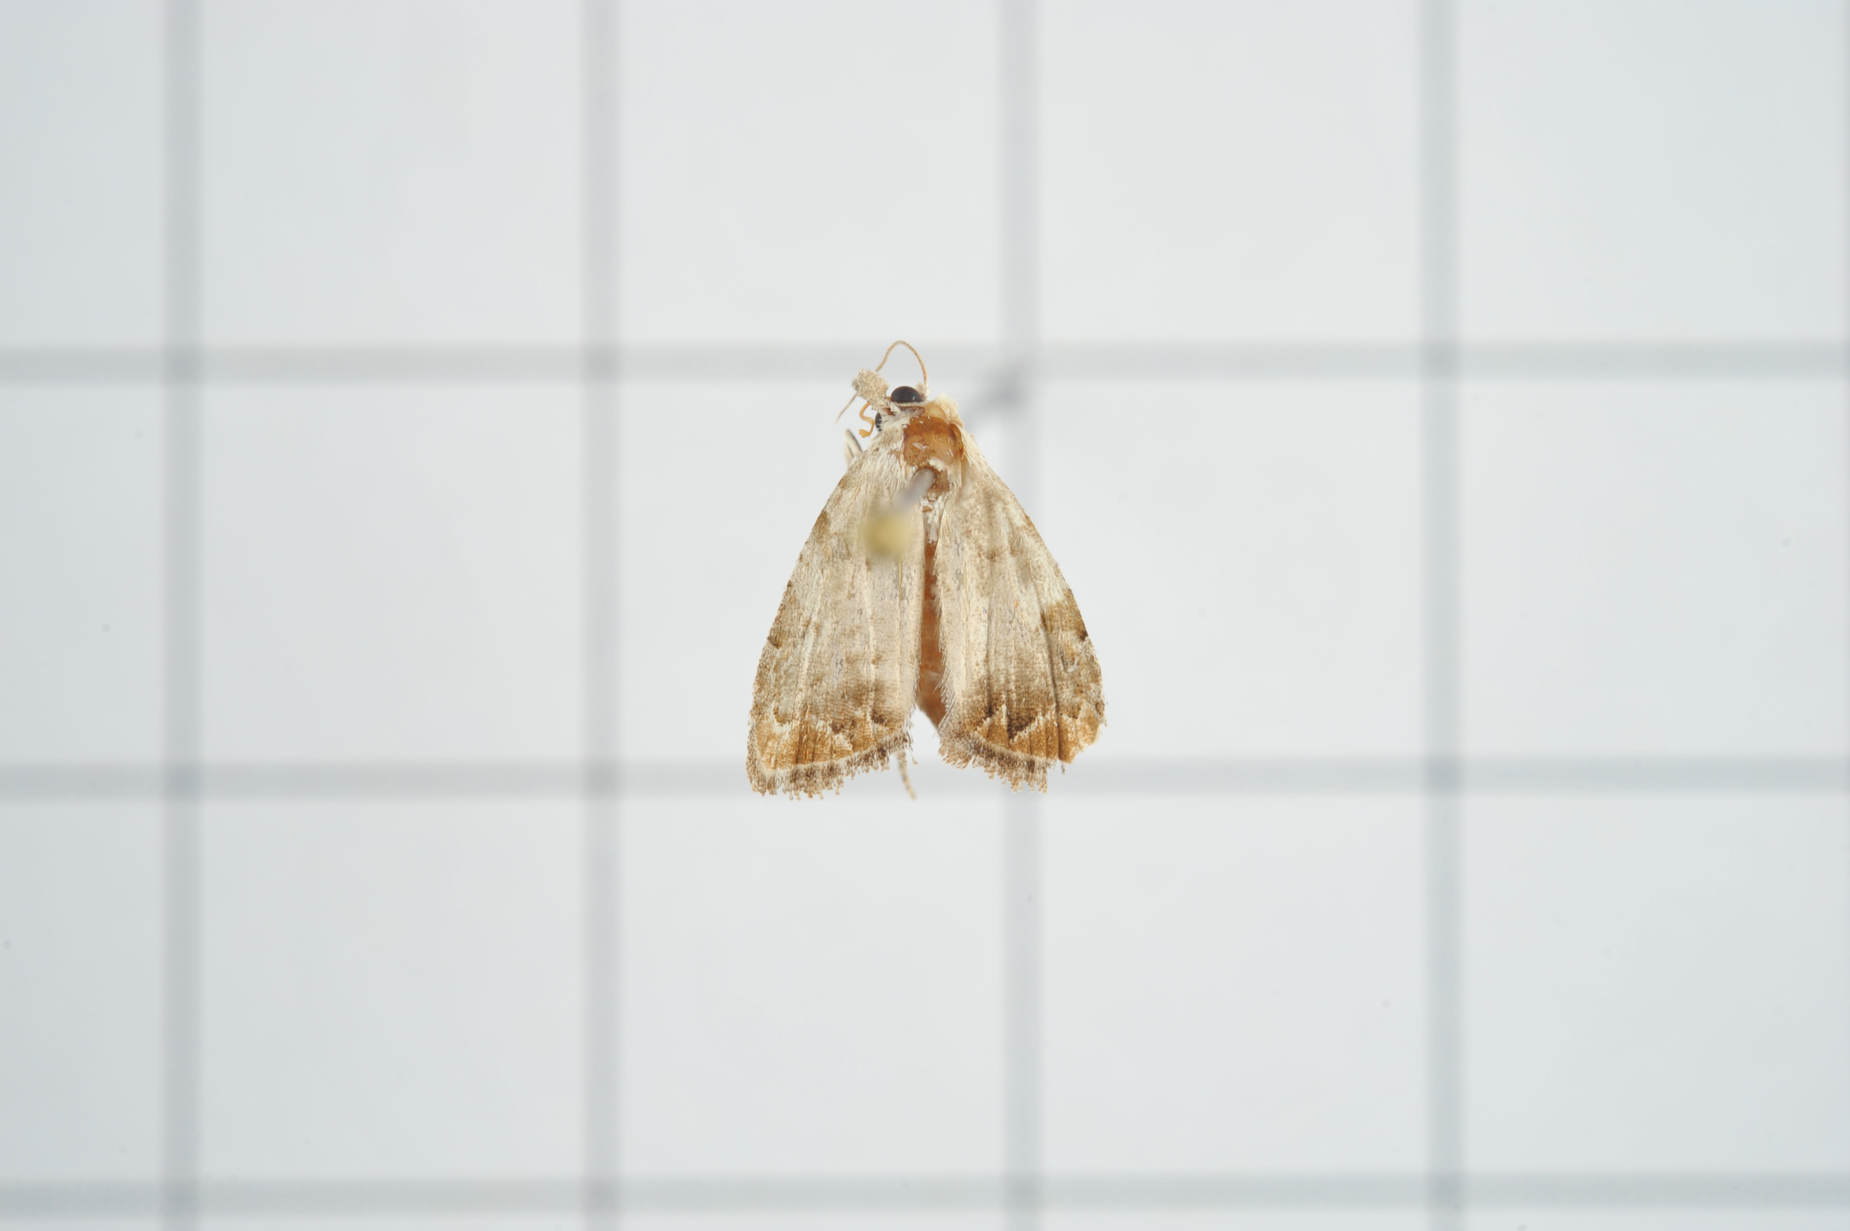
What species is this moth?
Nola marginata
